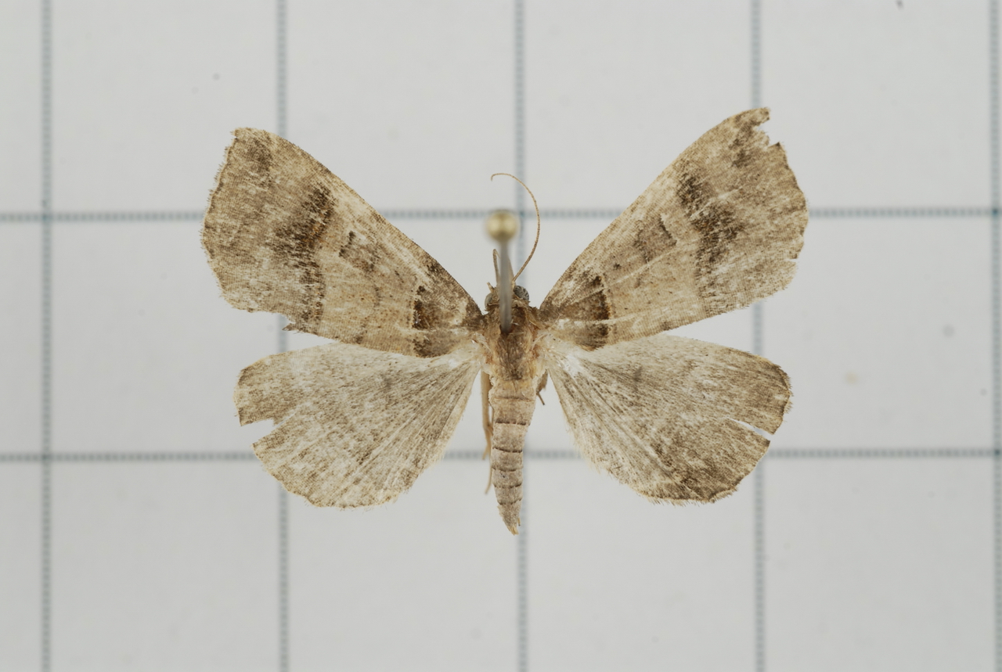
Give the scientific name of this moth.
Bertula kosemponica
